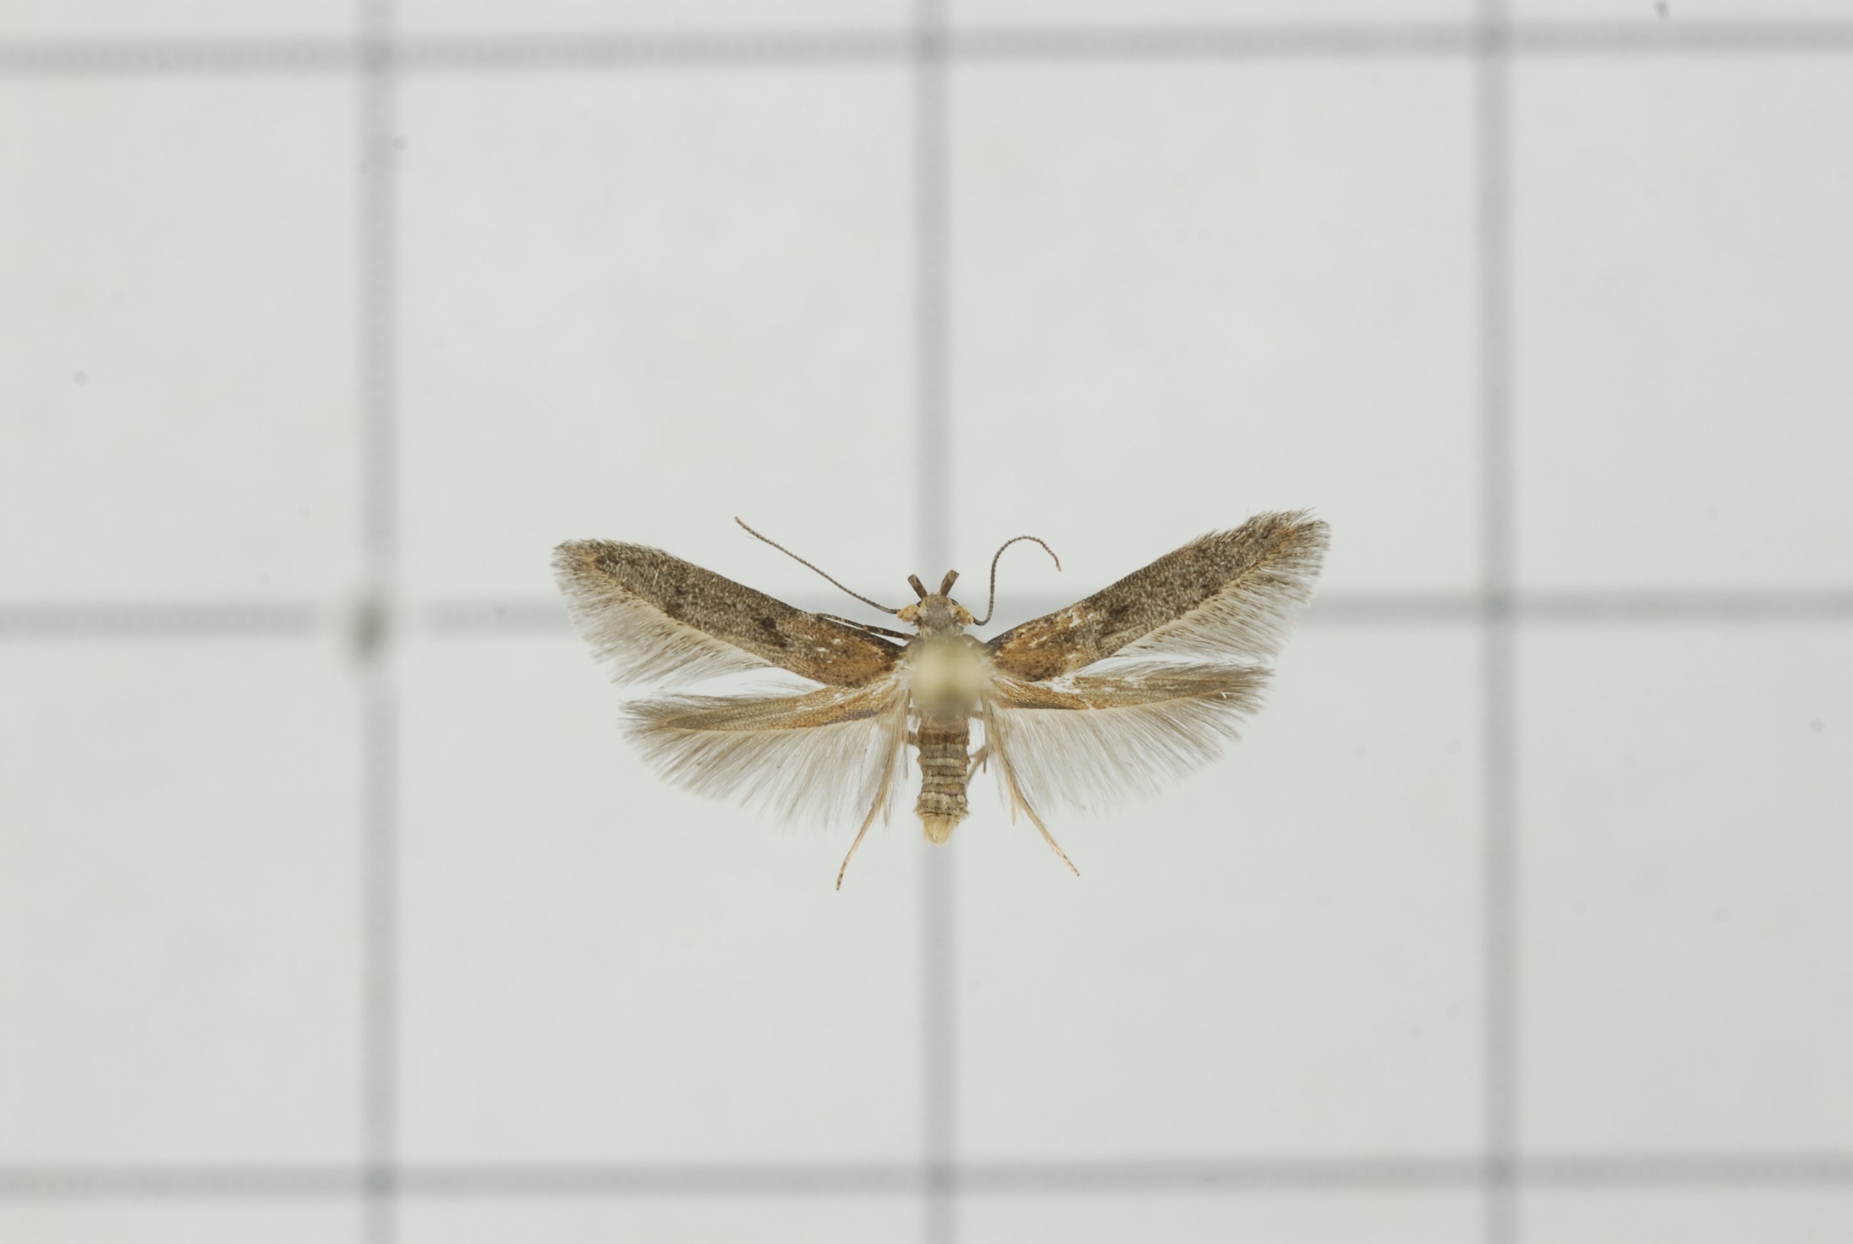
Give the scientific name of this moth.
Lateantenna brevicornis
